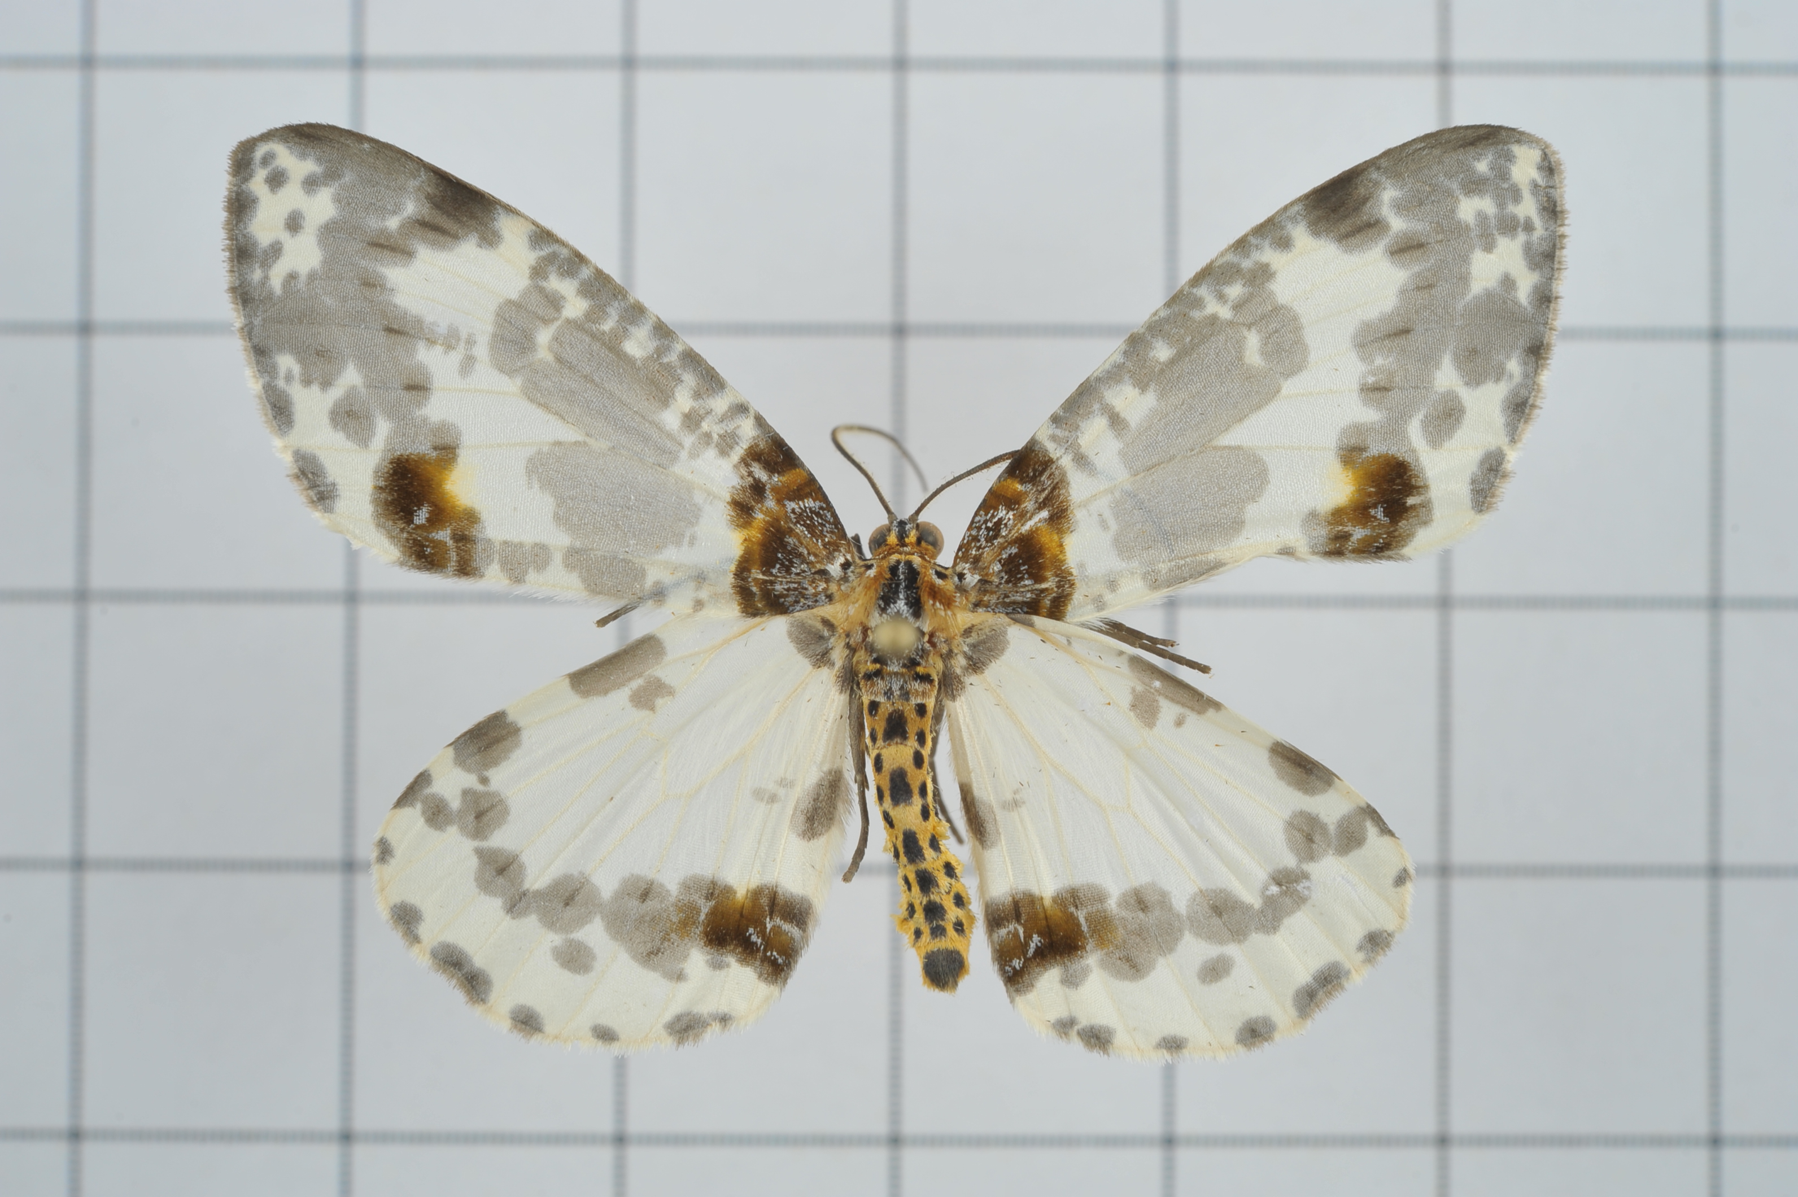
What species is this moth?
Abraxas adilluminata
